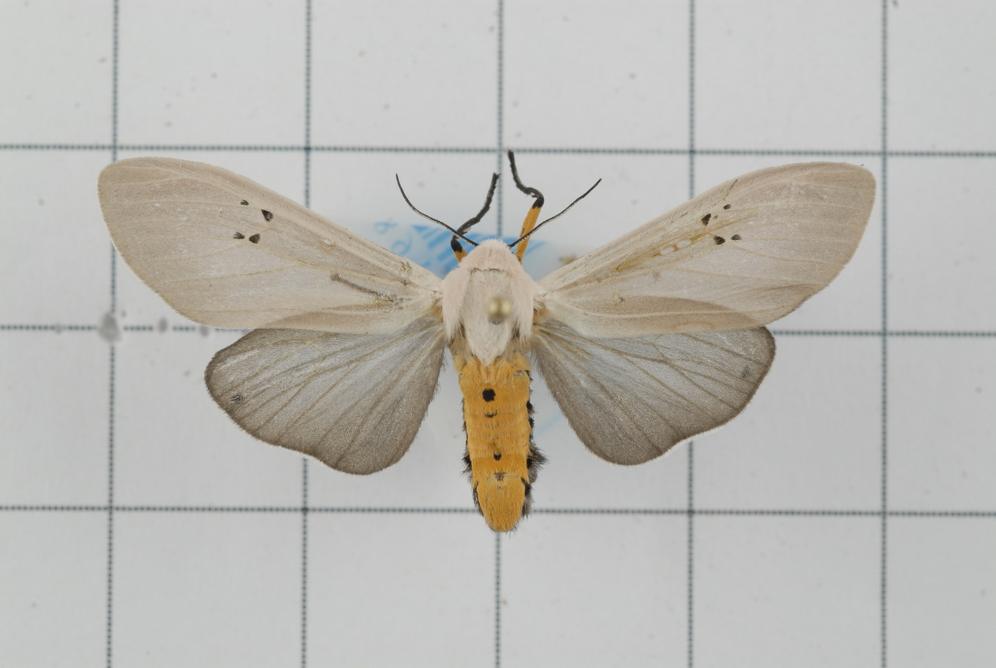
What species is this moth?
Creatonotos transiens koni
